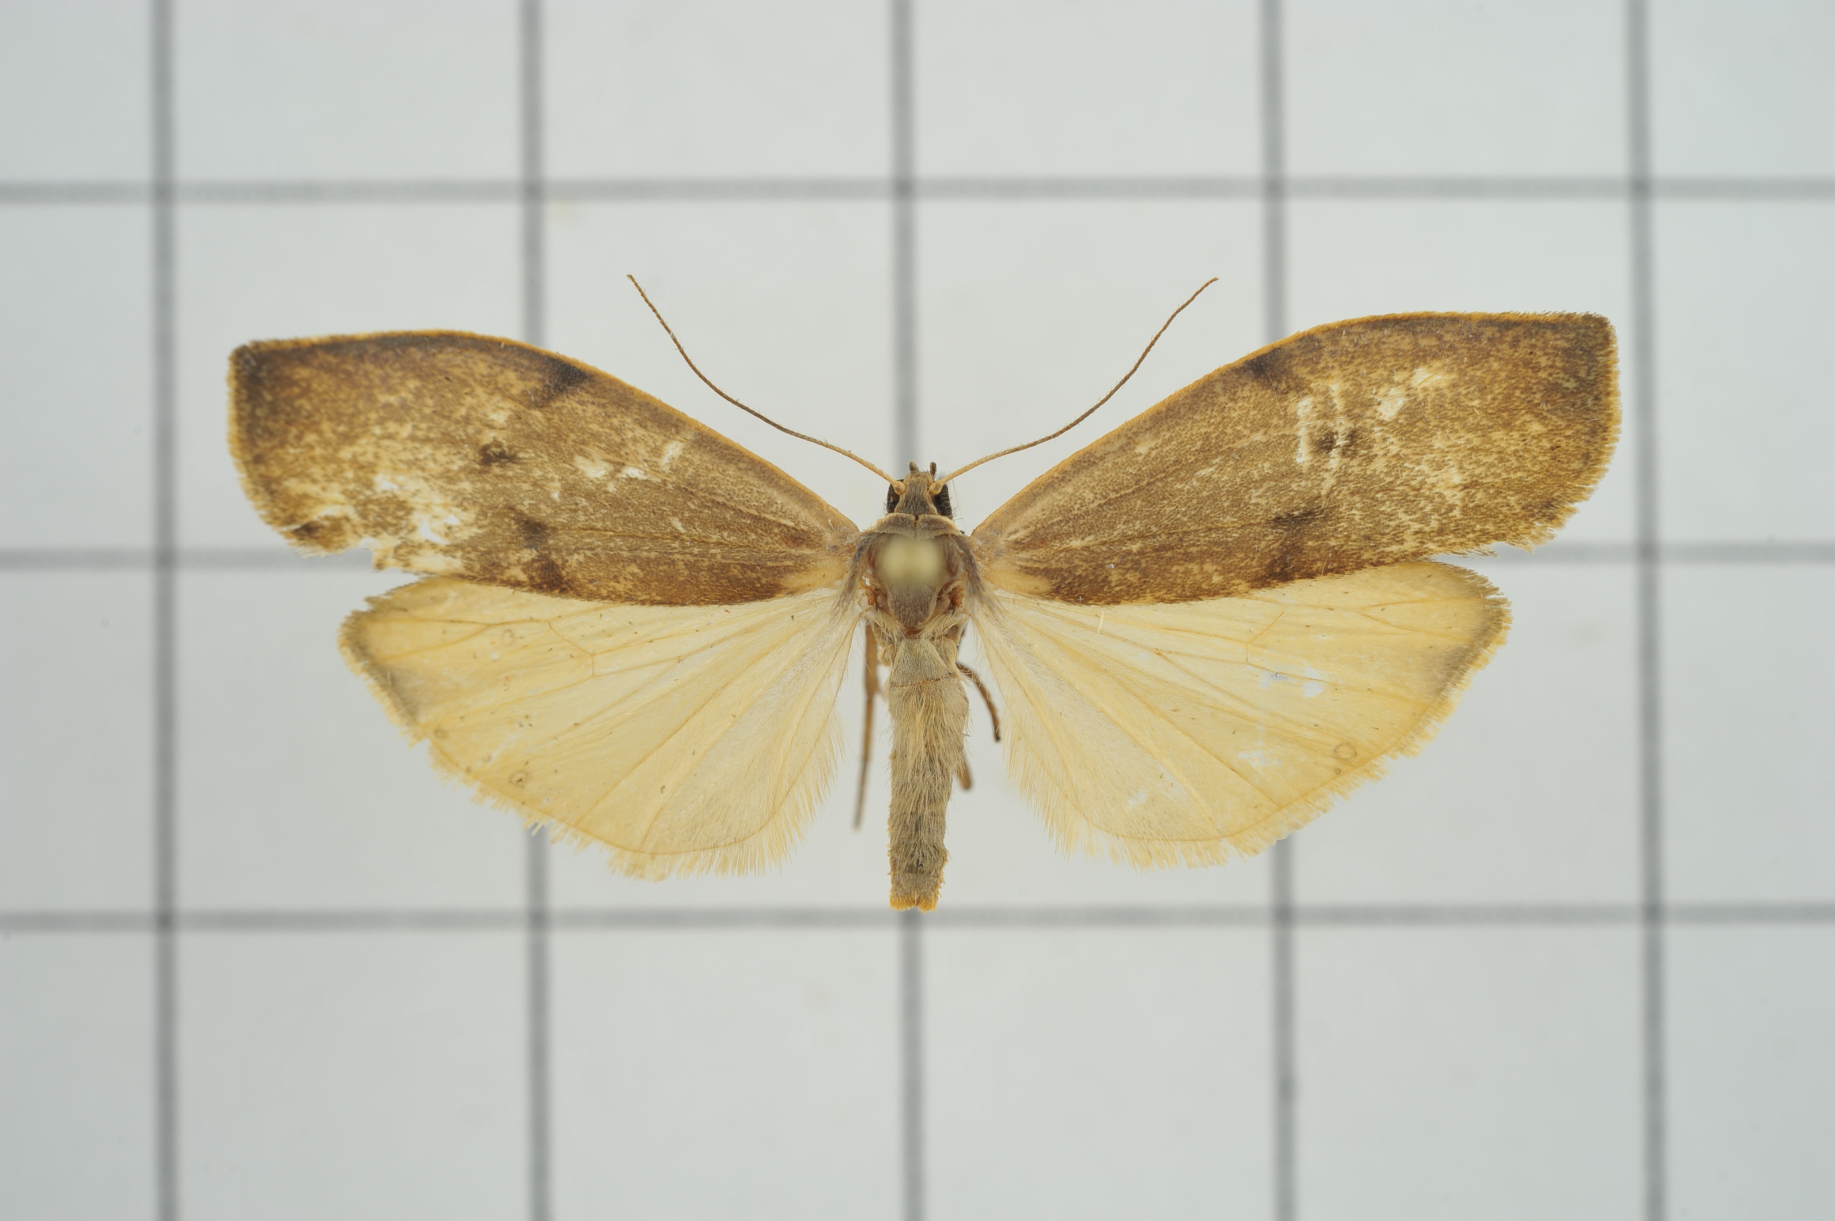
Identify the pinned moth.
Gampola sinica
